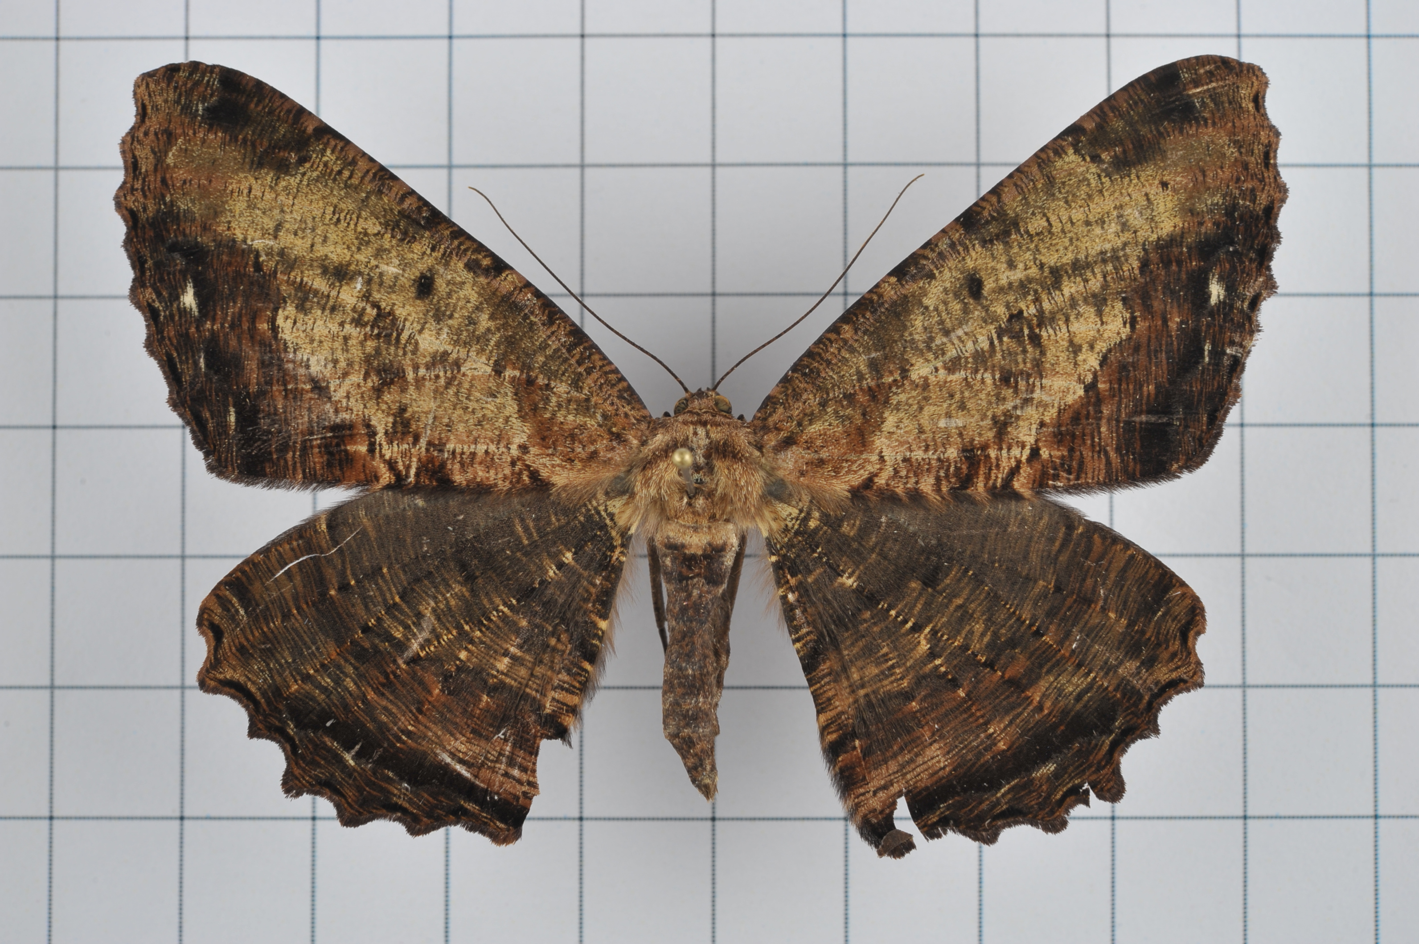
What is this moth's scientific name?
Chorodna creataria
